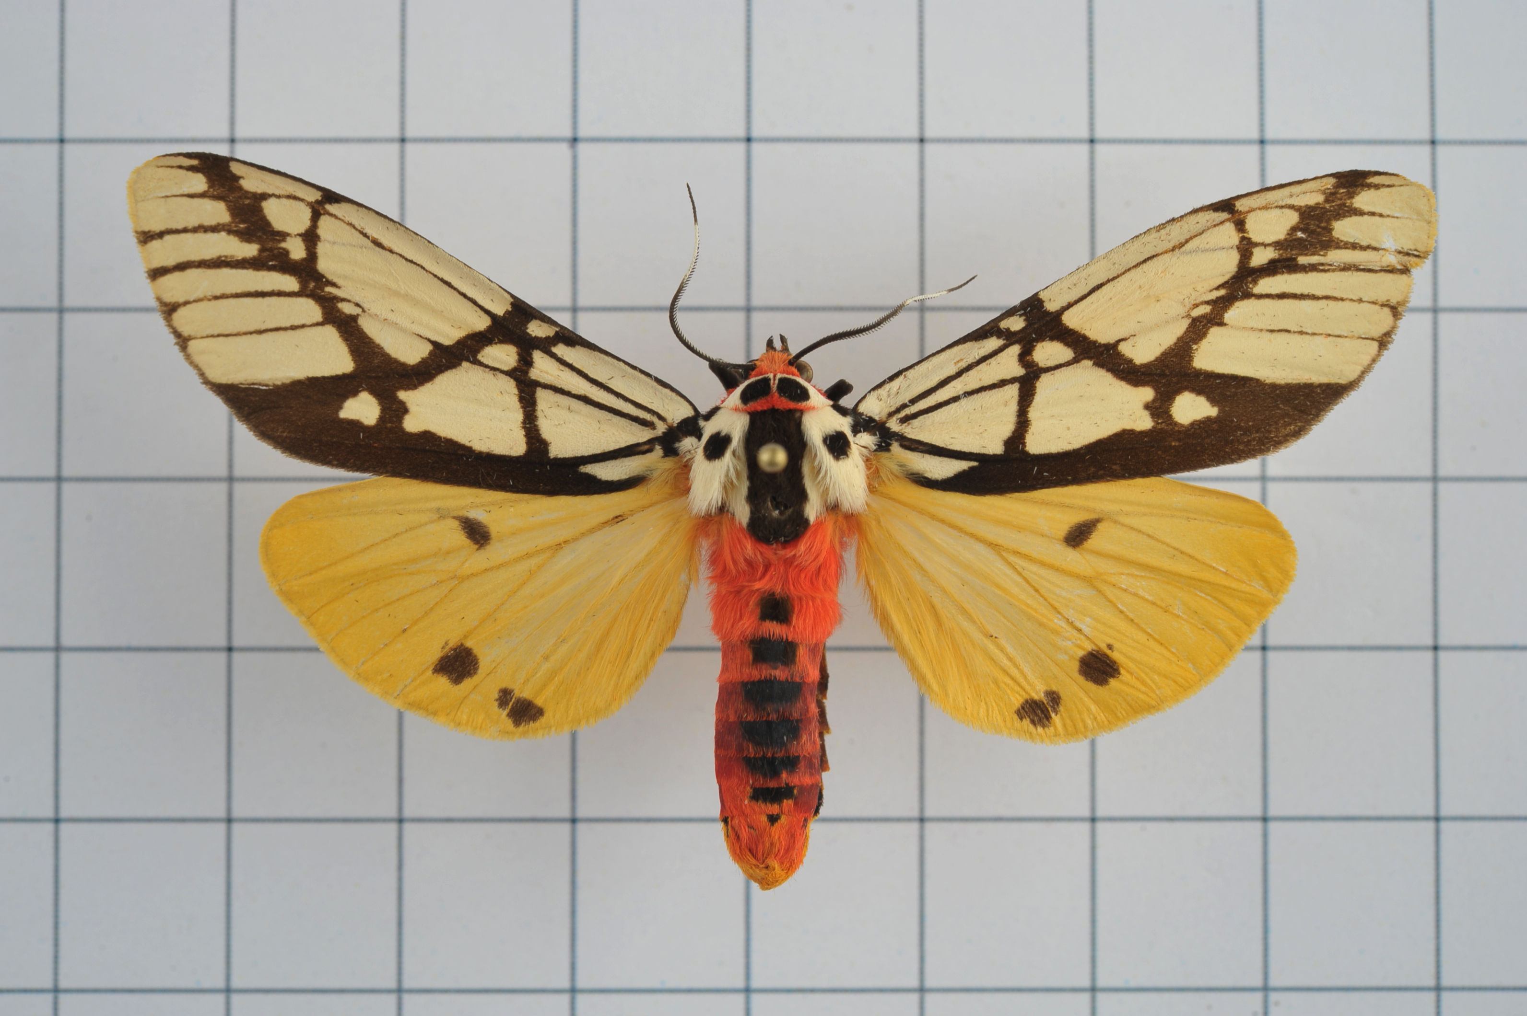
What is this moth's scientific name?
Areas galactina formosana
